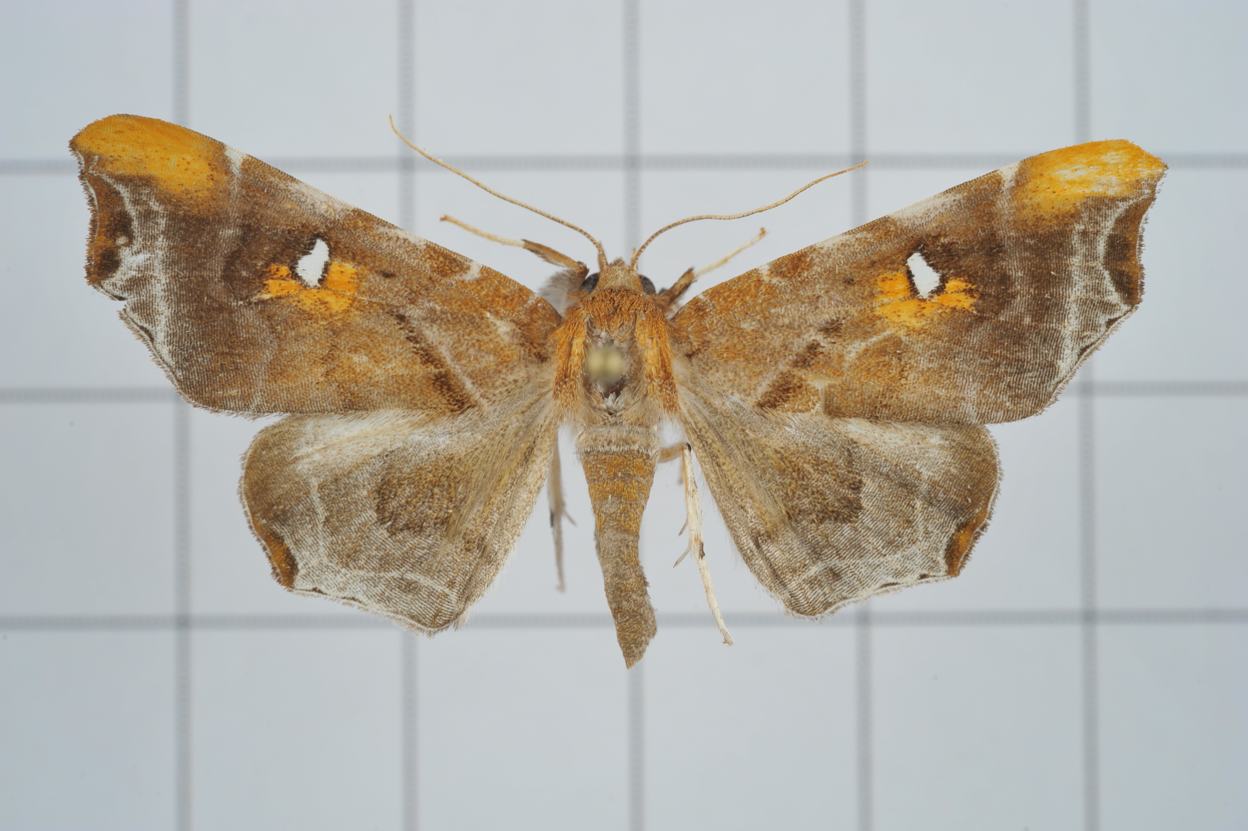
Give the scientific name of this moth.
Episparis taiwana
